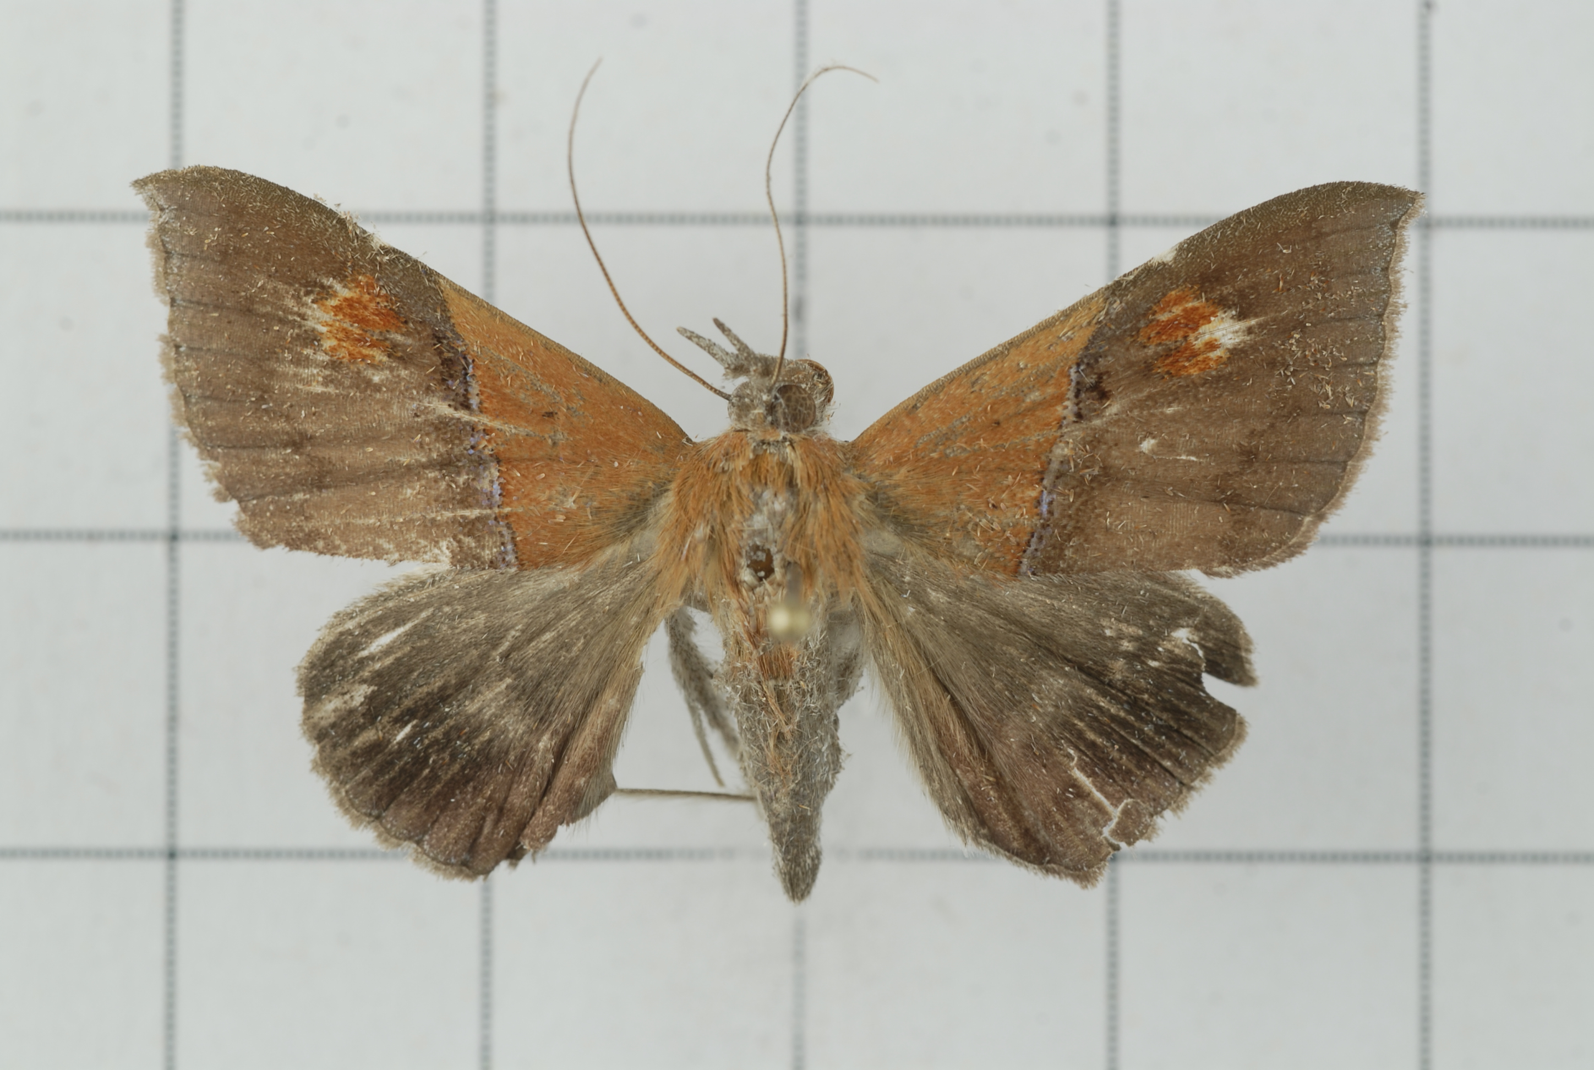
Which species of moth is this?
Sympis rufibasis
